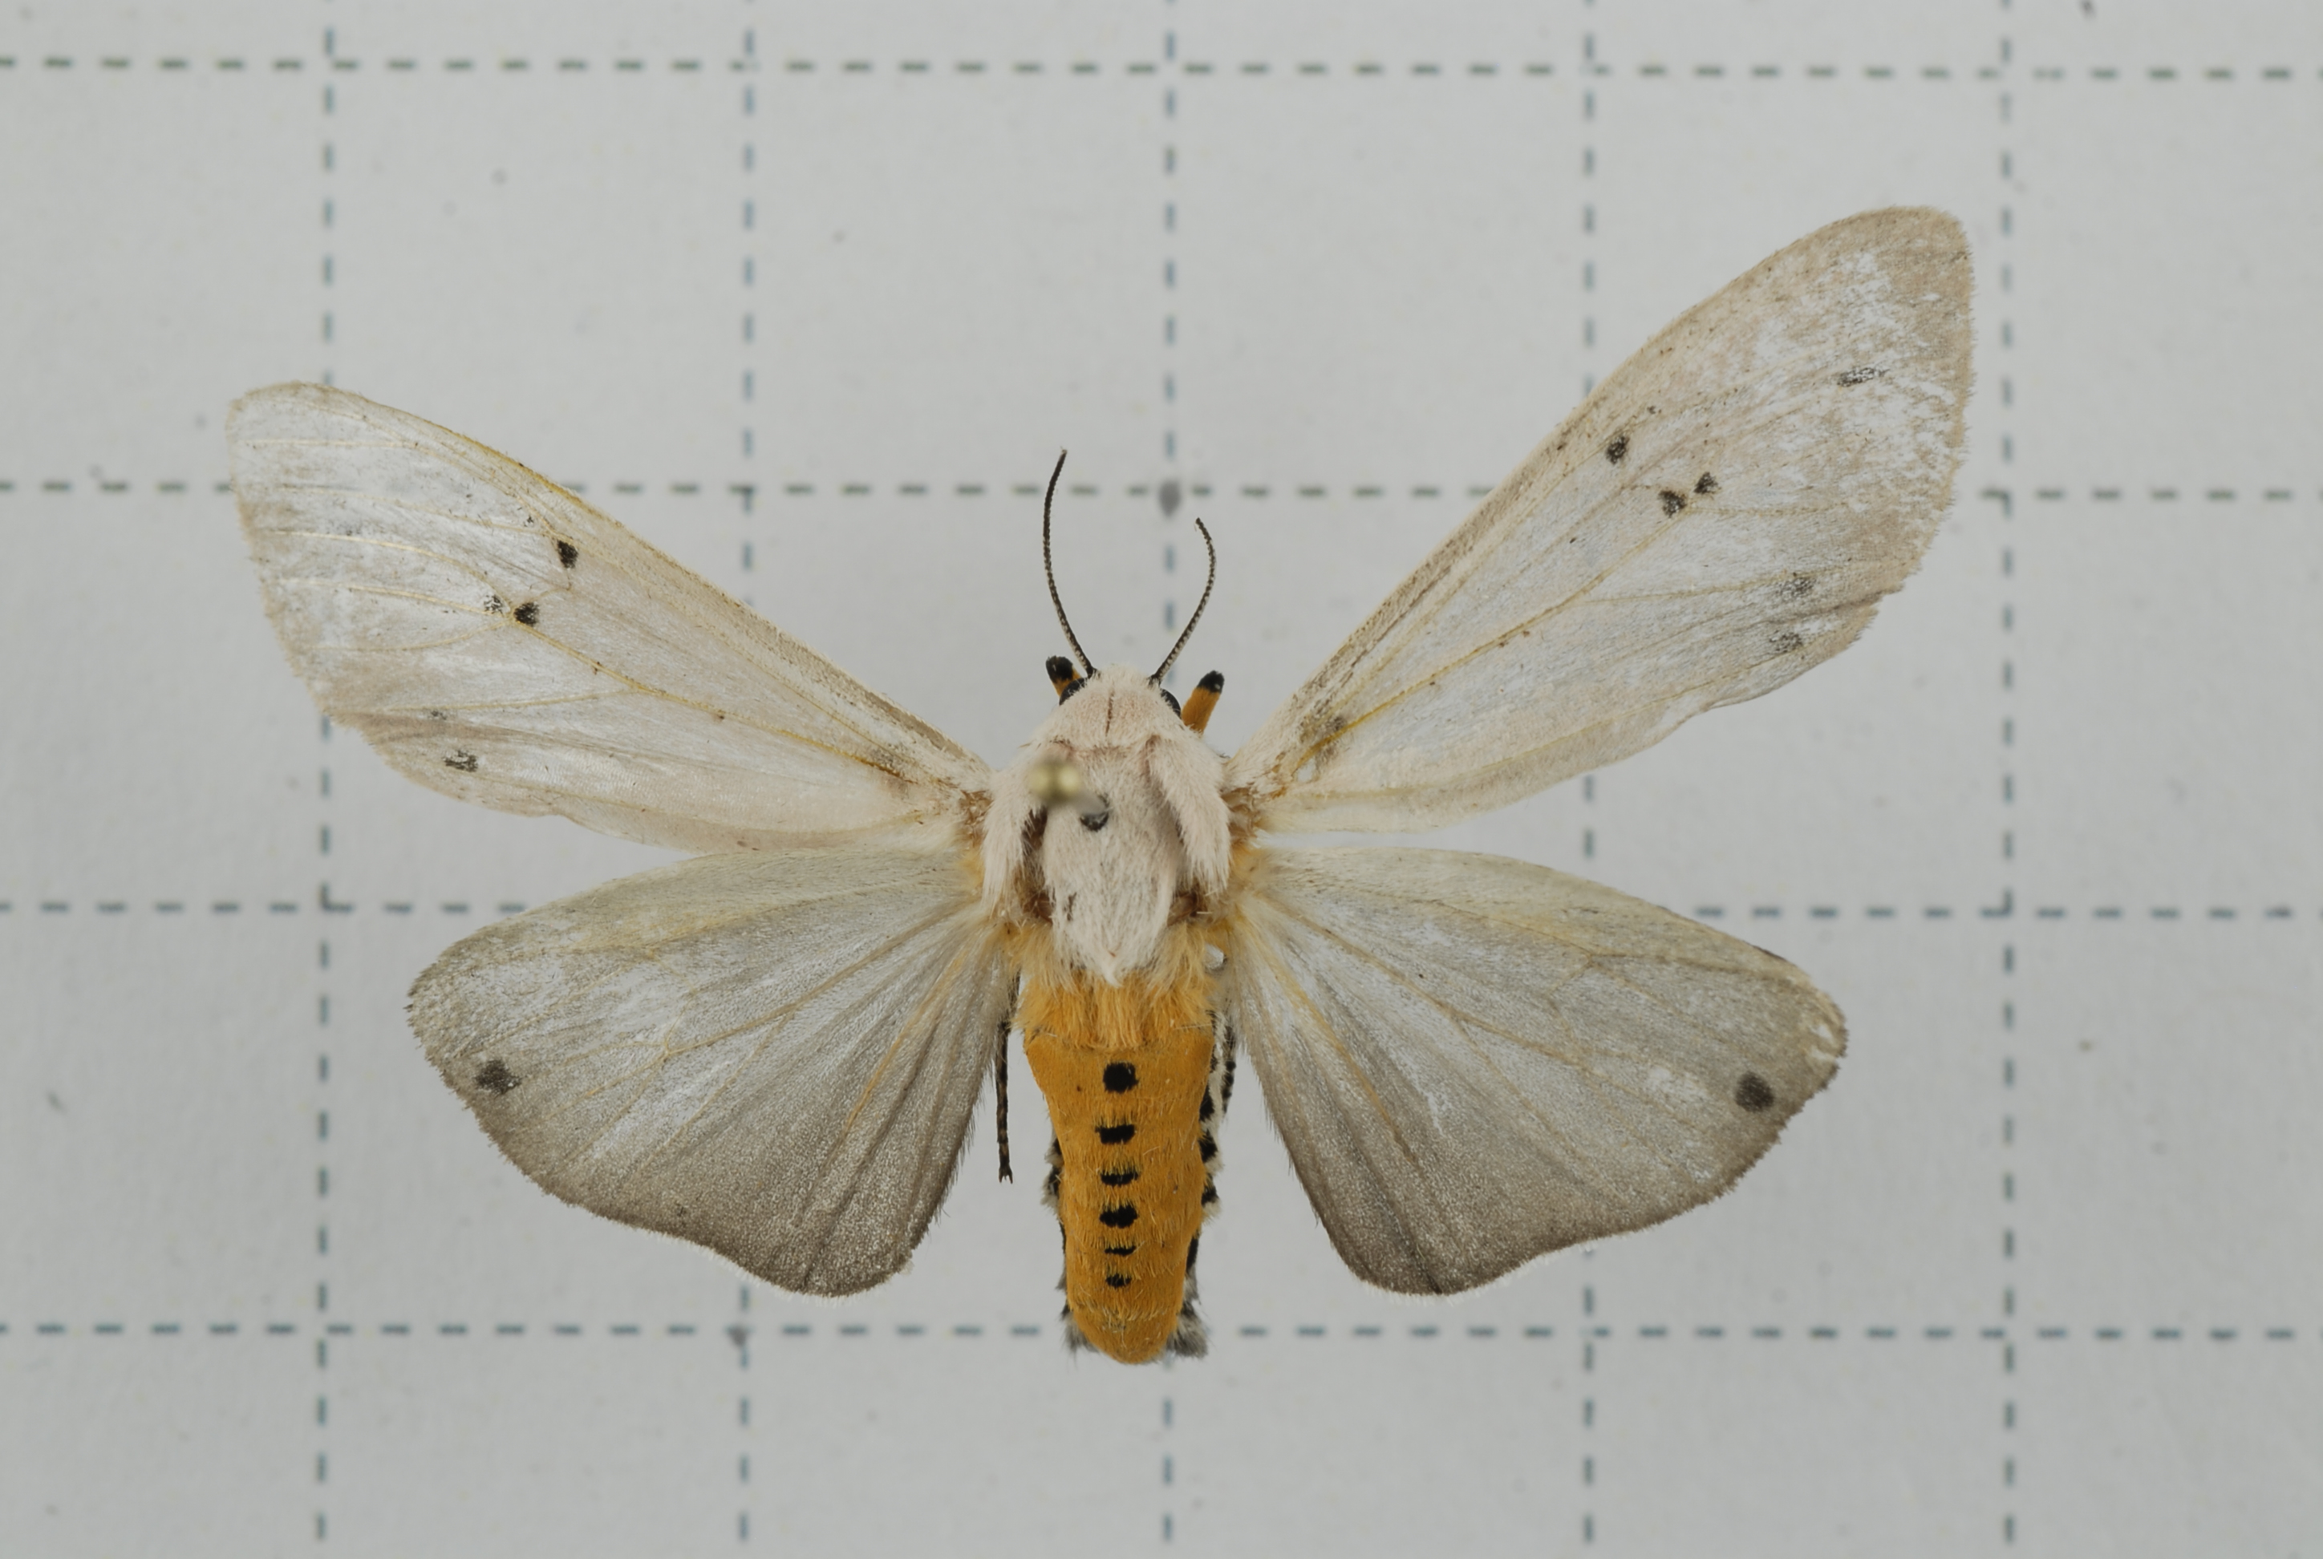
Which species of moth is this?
Creatonotos transiens koni
